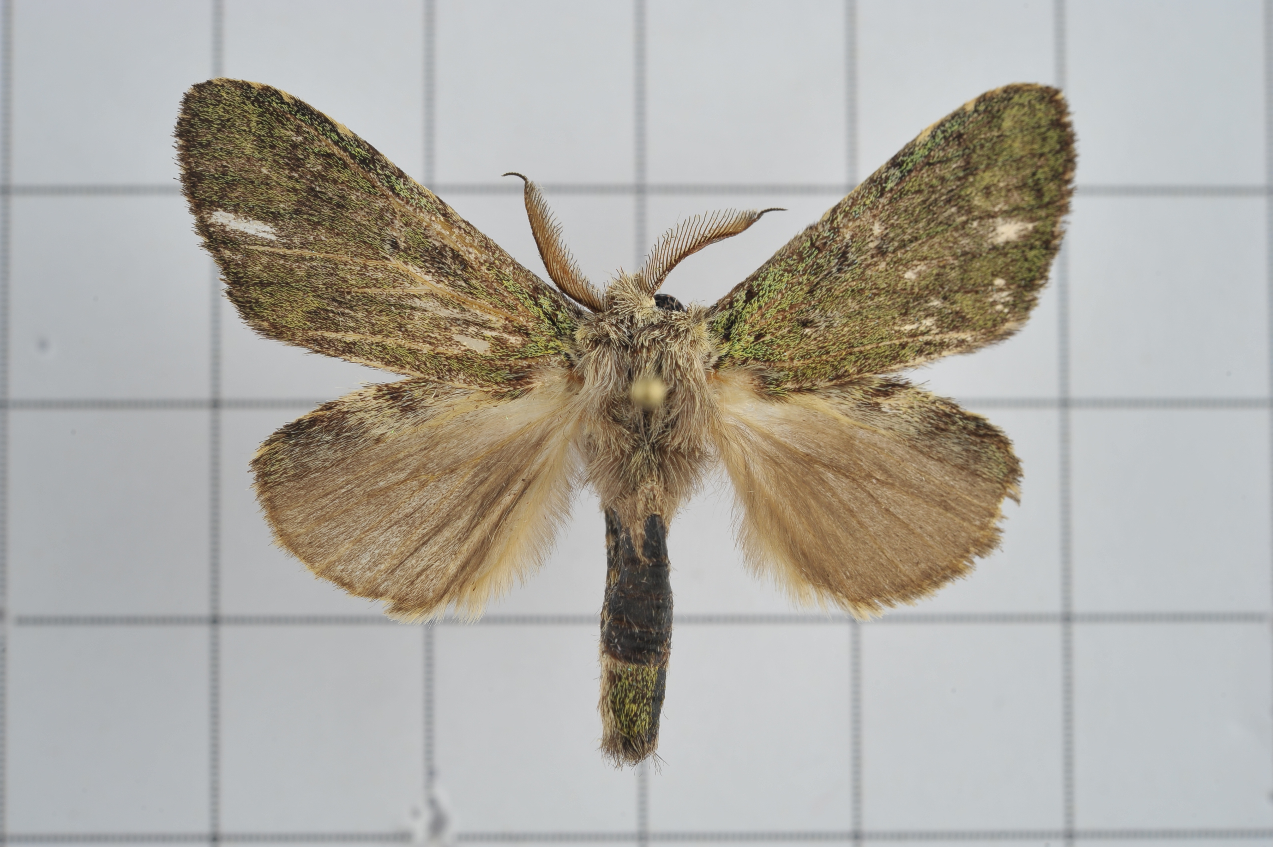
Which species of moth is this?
Syntypistis cyanea cyanea
